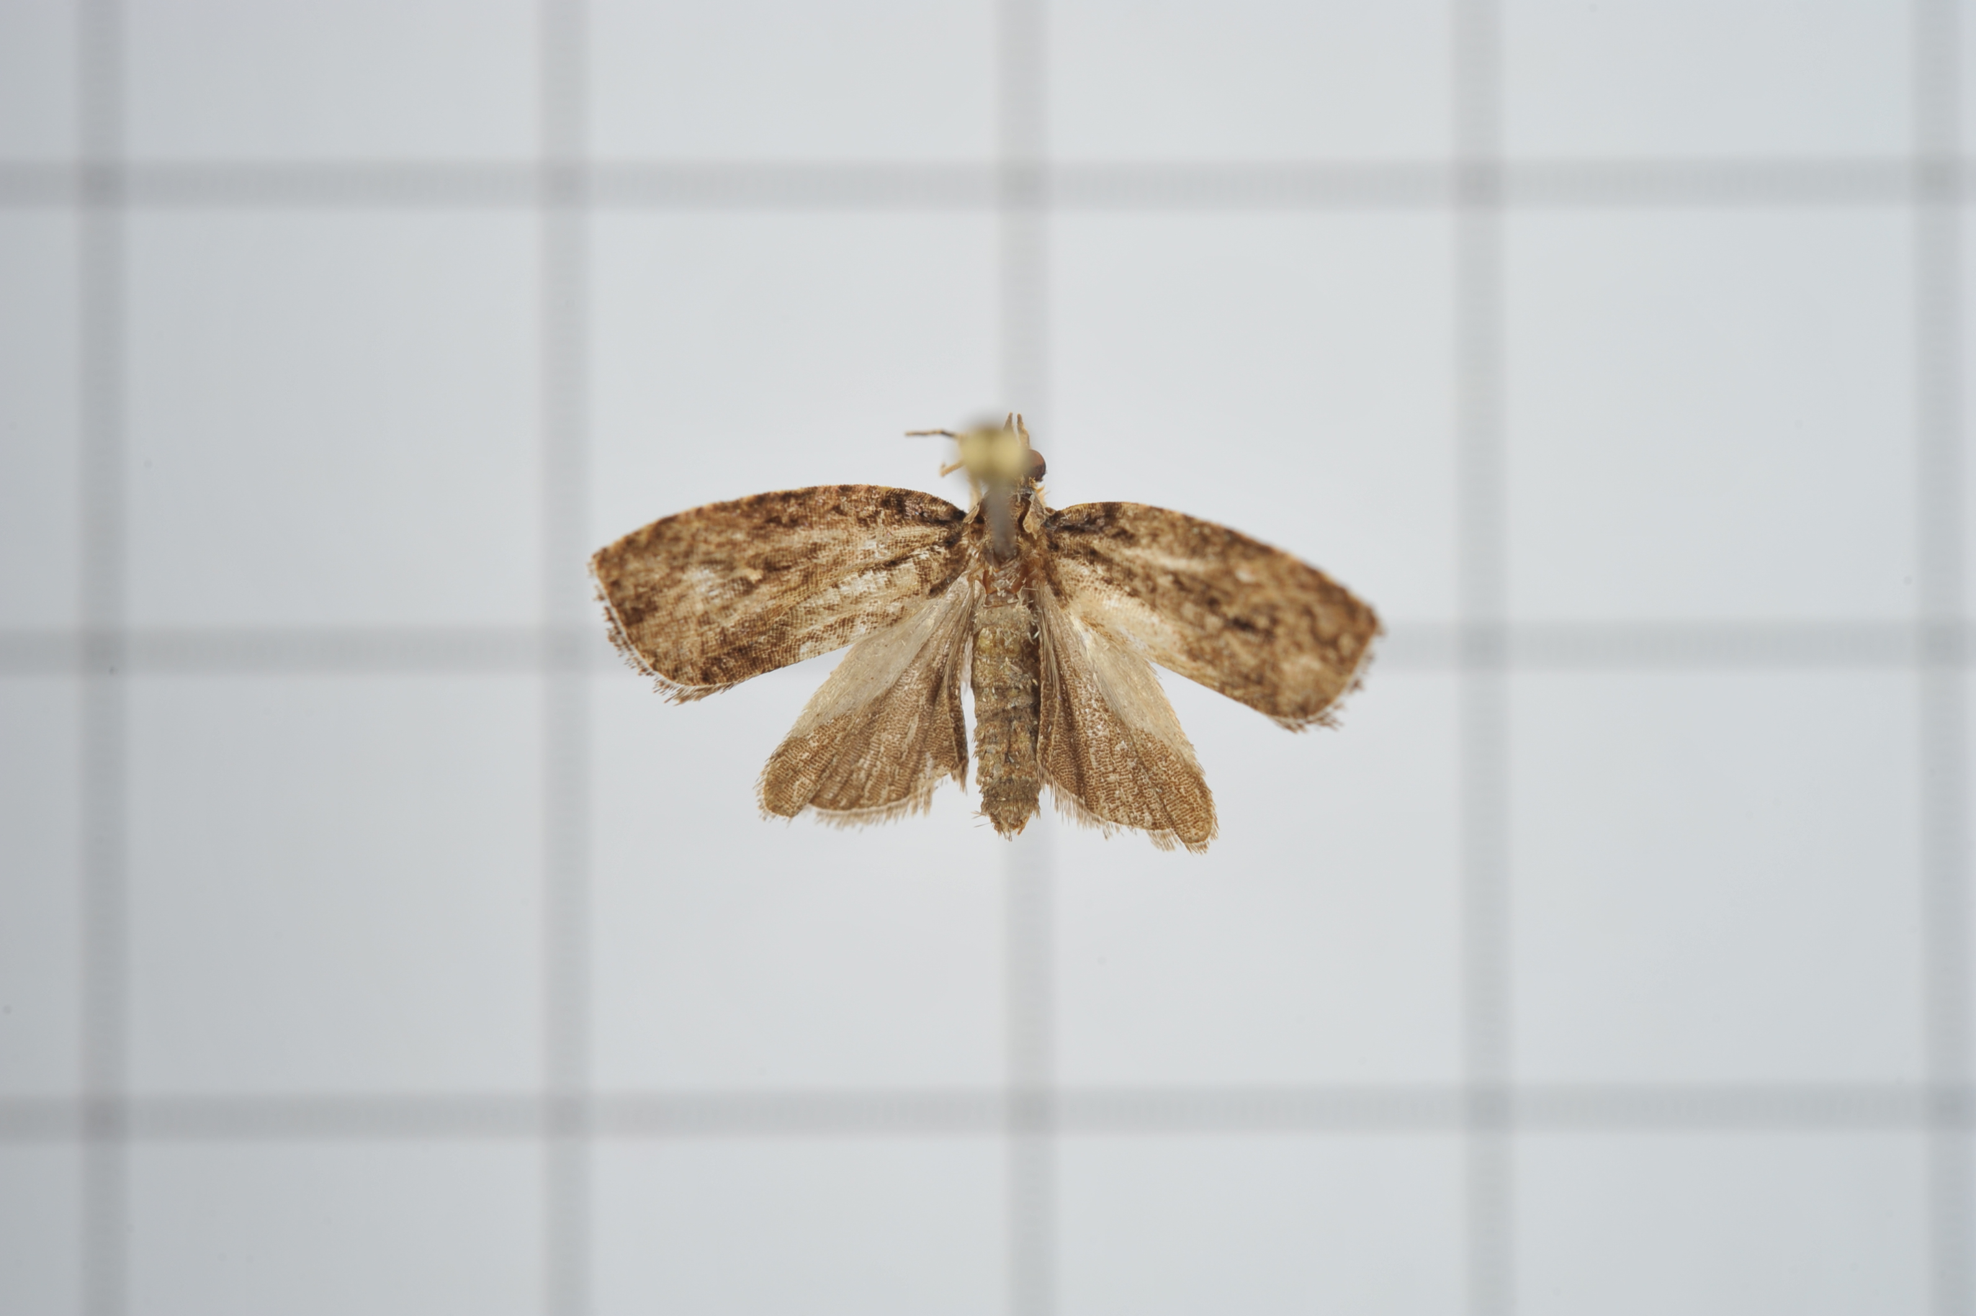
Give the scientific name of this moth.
Gatesclarkeana idia
